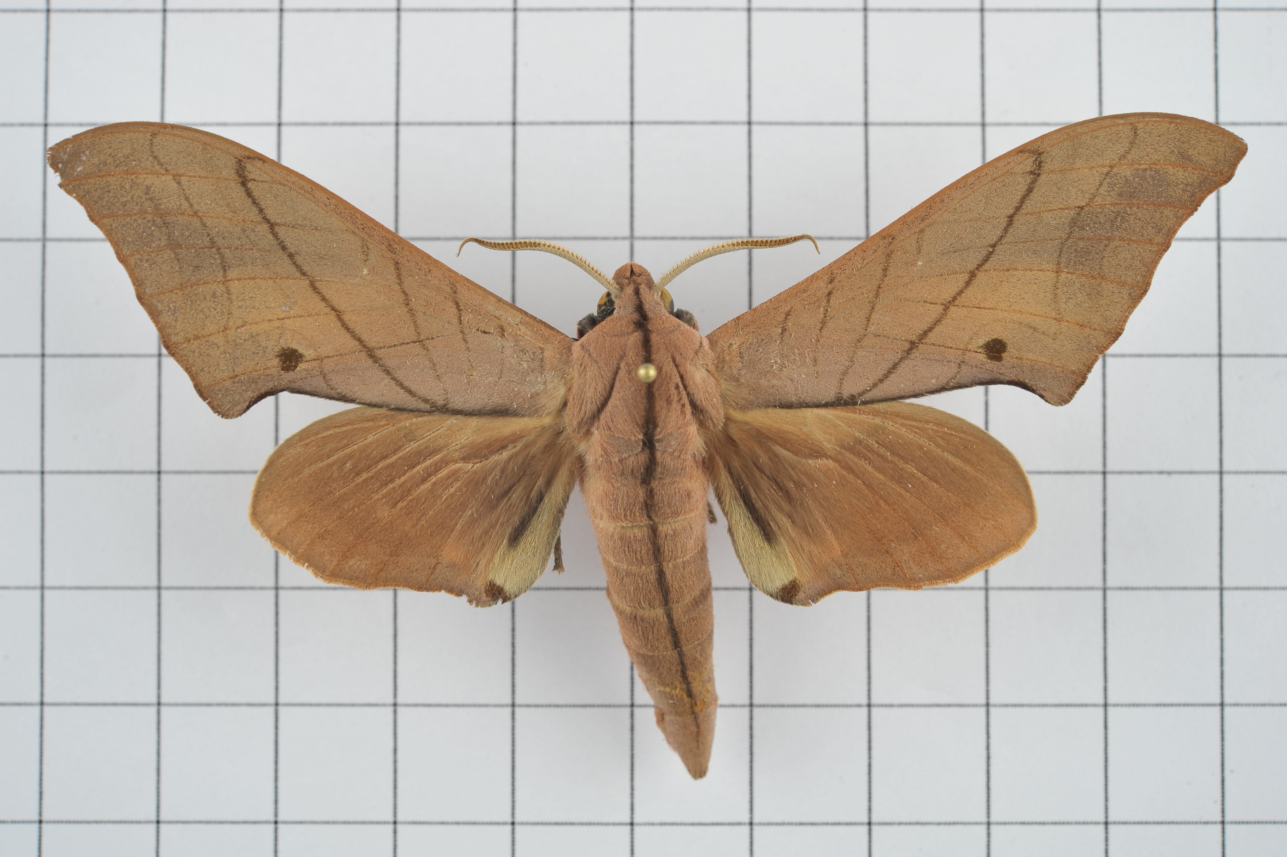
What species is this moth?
Marumba cristata bukaiana
